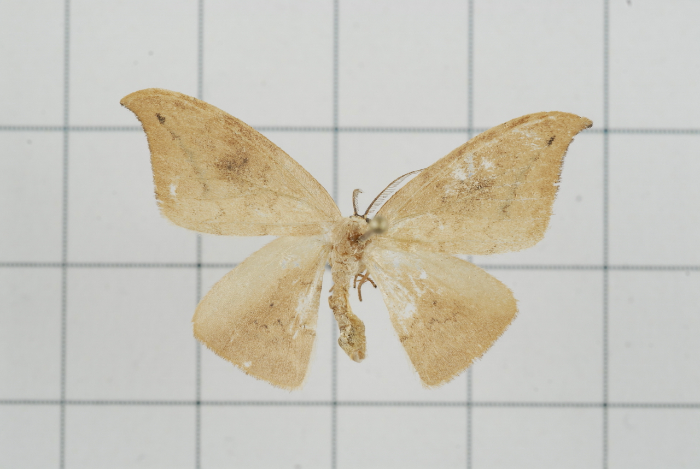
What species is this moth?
Strepsigonia diluta
